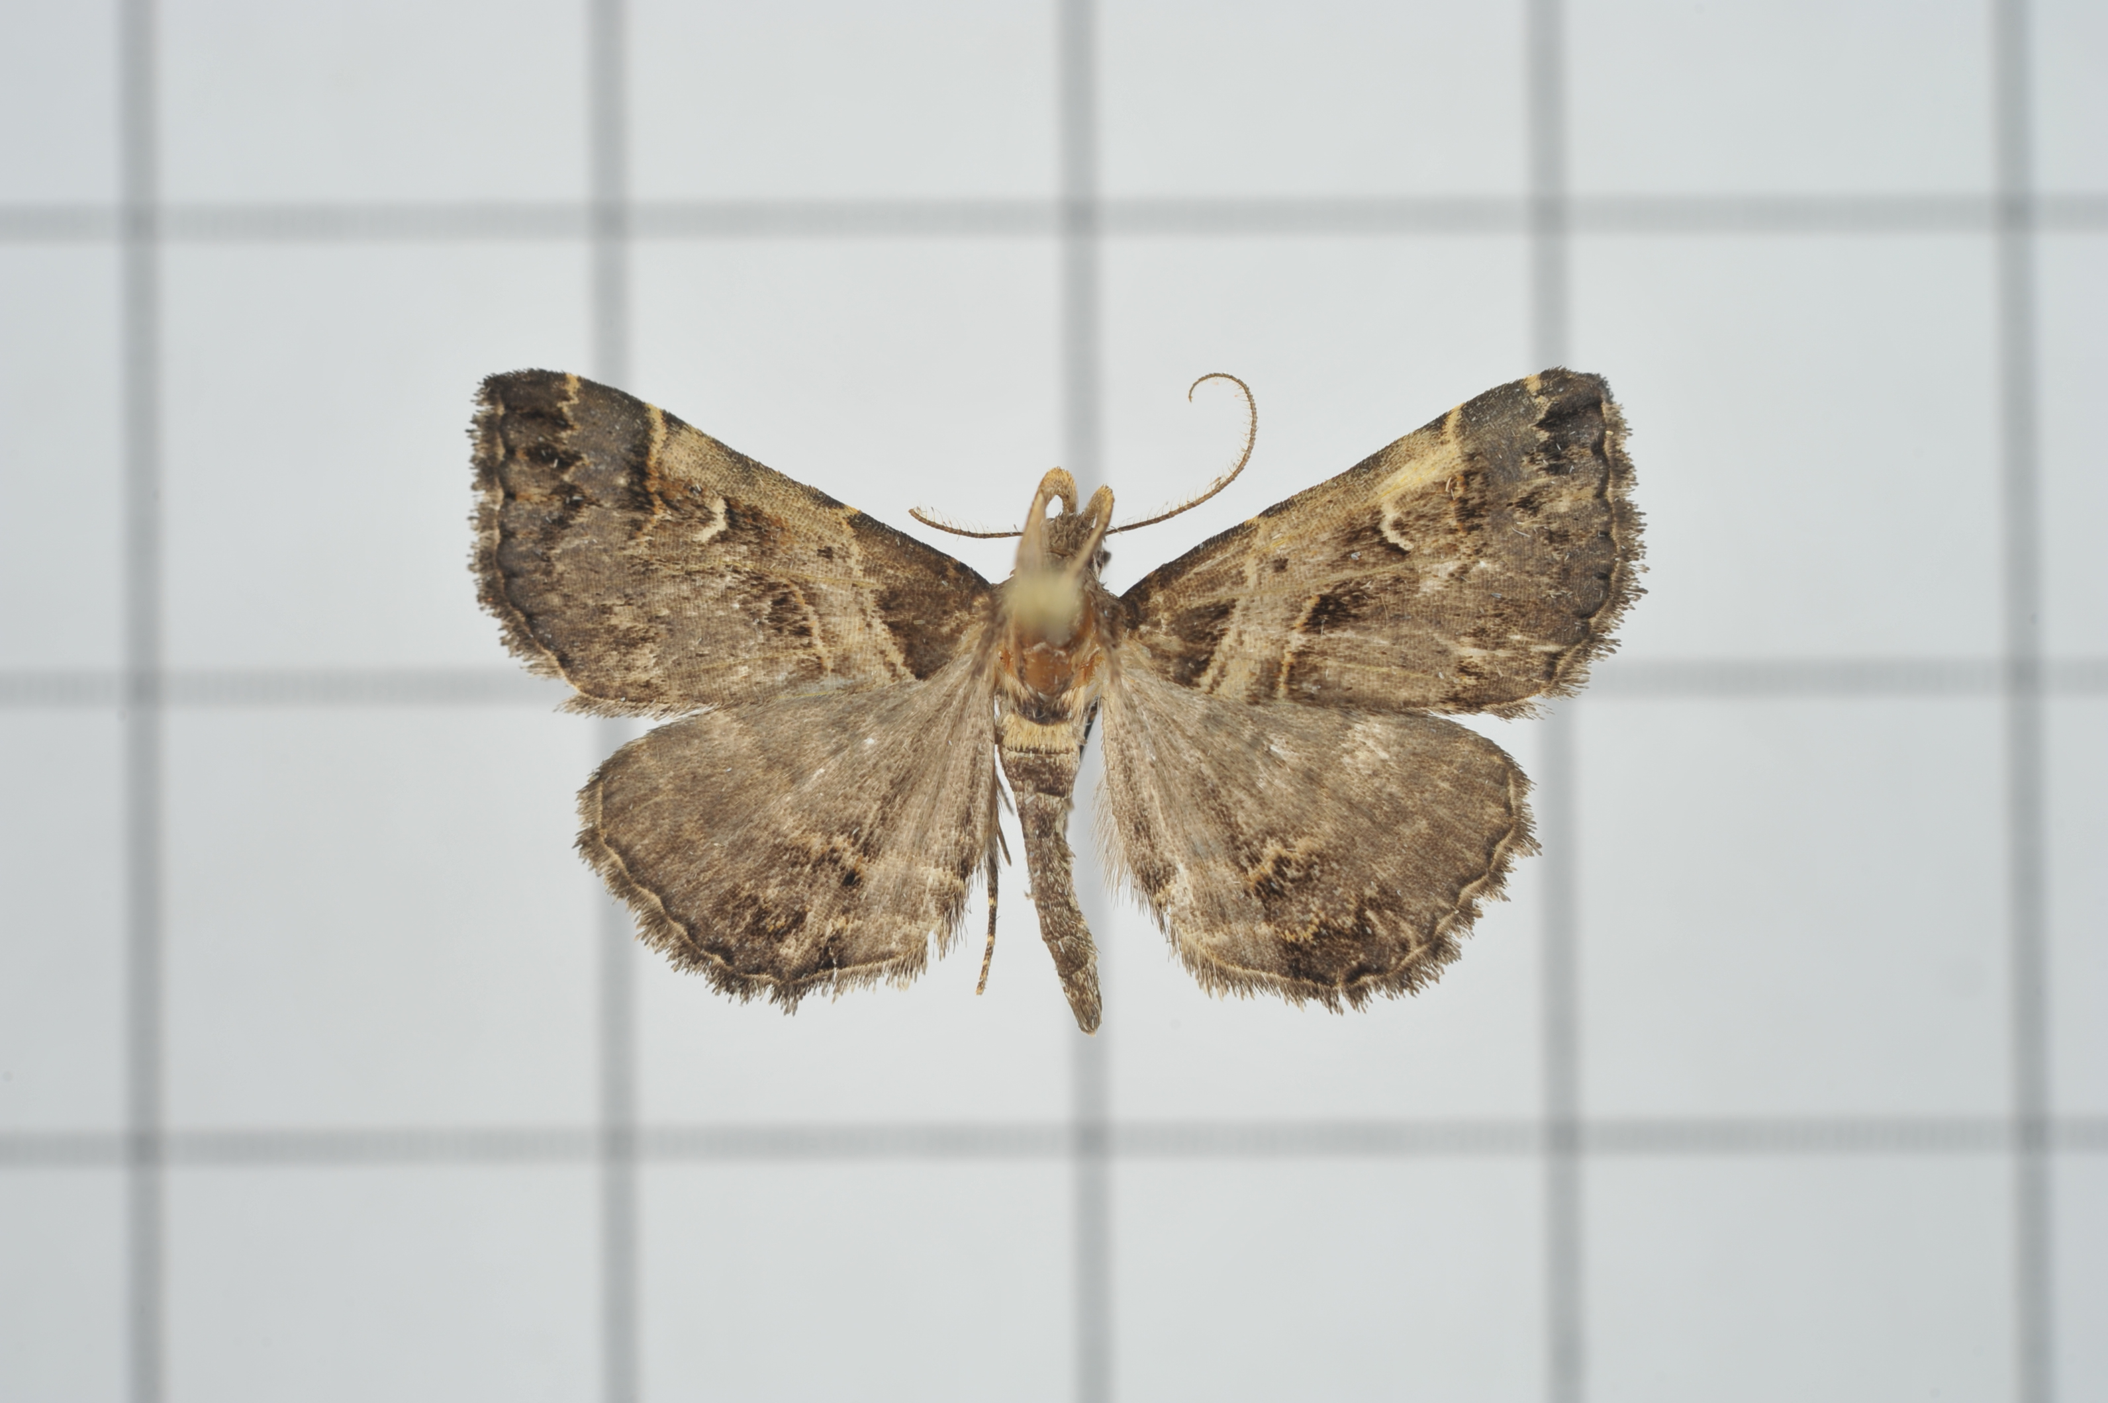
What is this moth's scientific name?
Bertula abjudicalis
